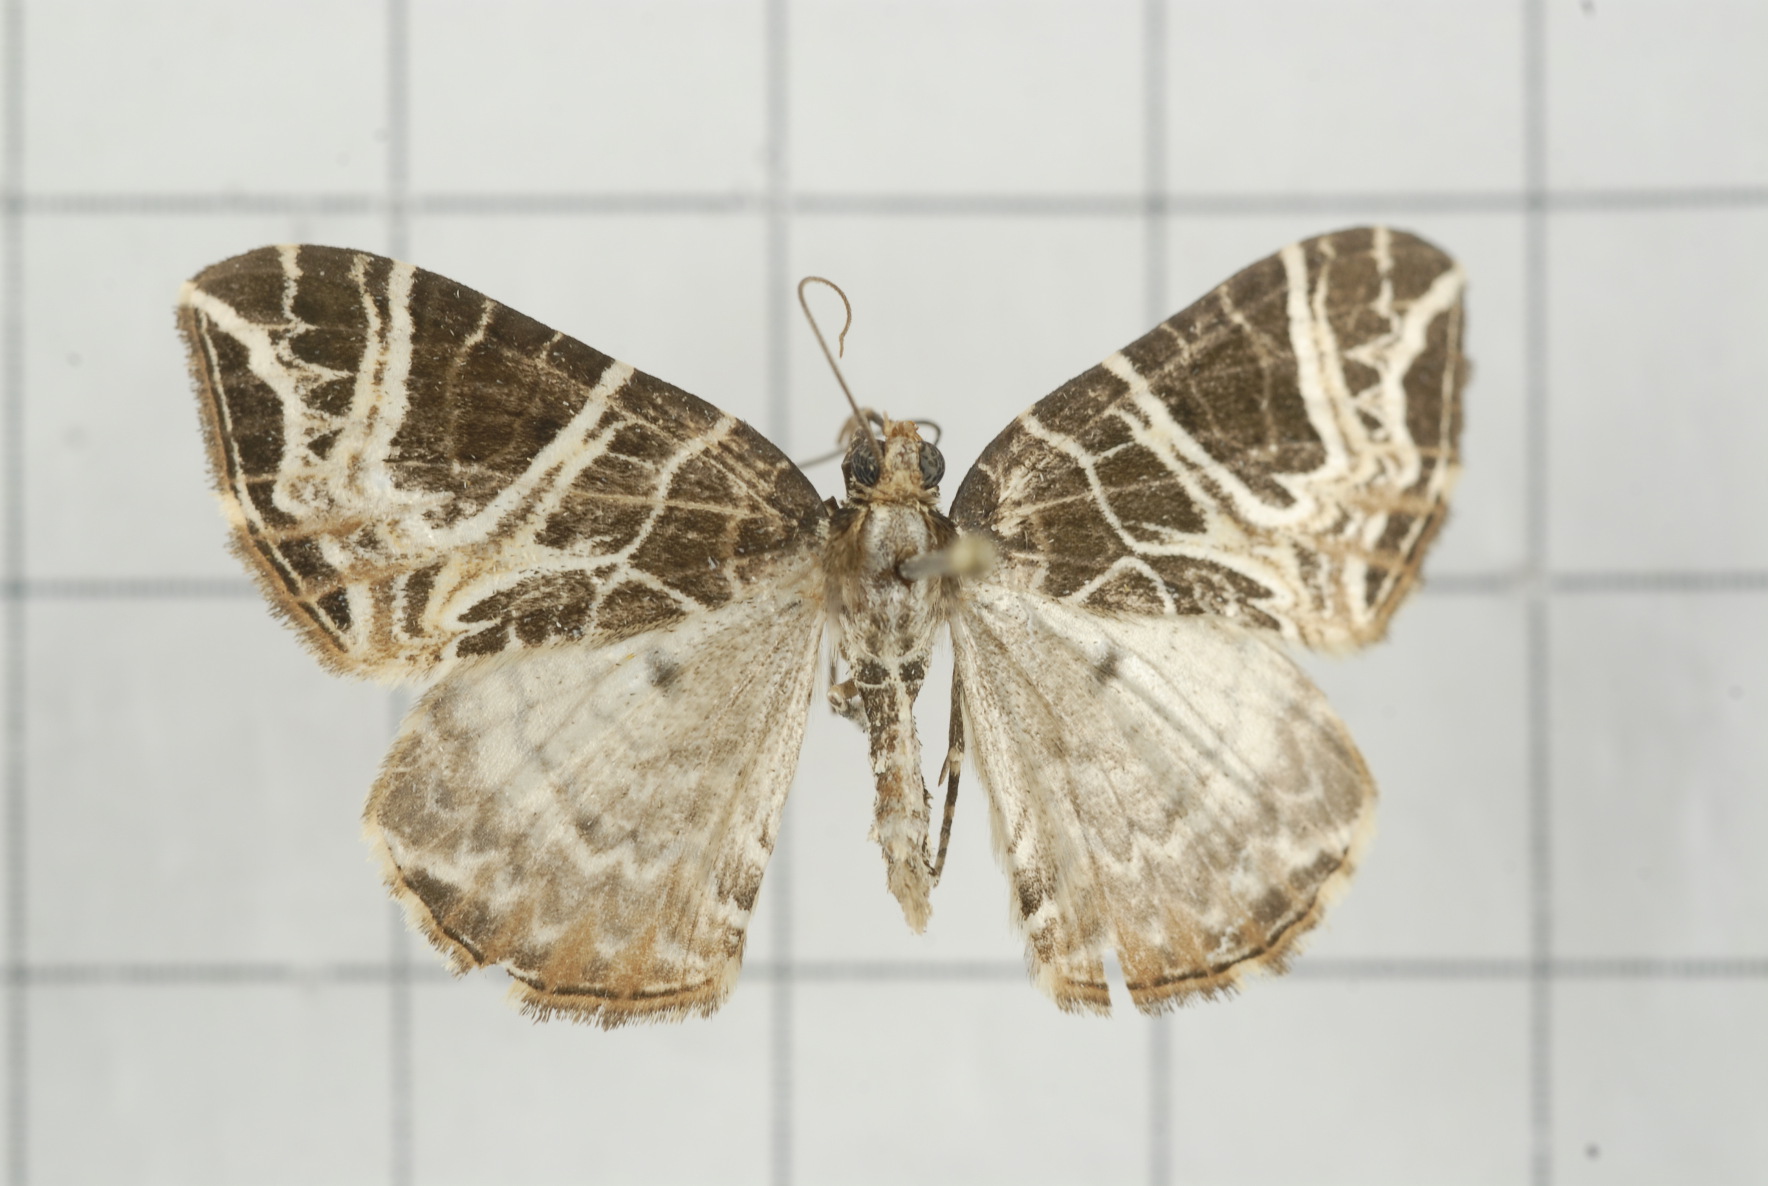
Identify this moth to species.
Ecliptopera delecta
